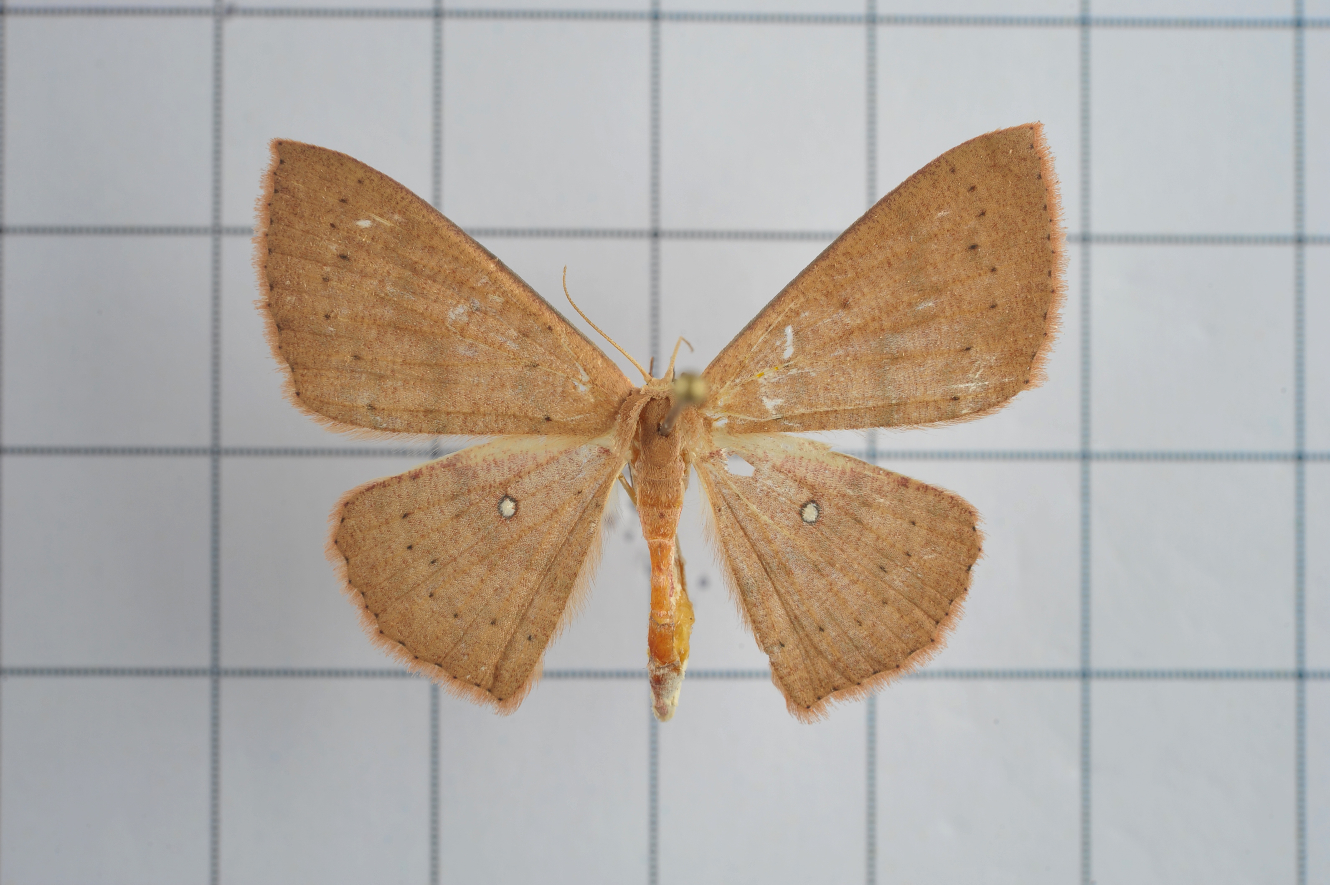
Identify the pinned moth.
Perixera absconditaria
